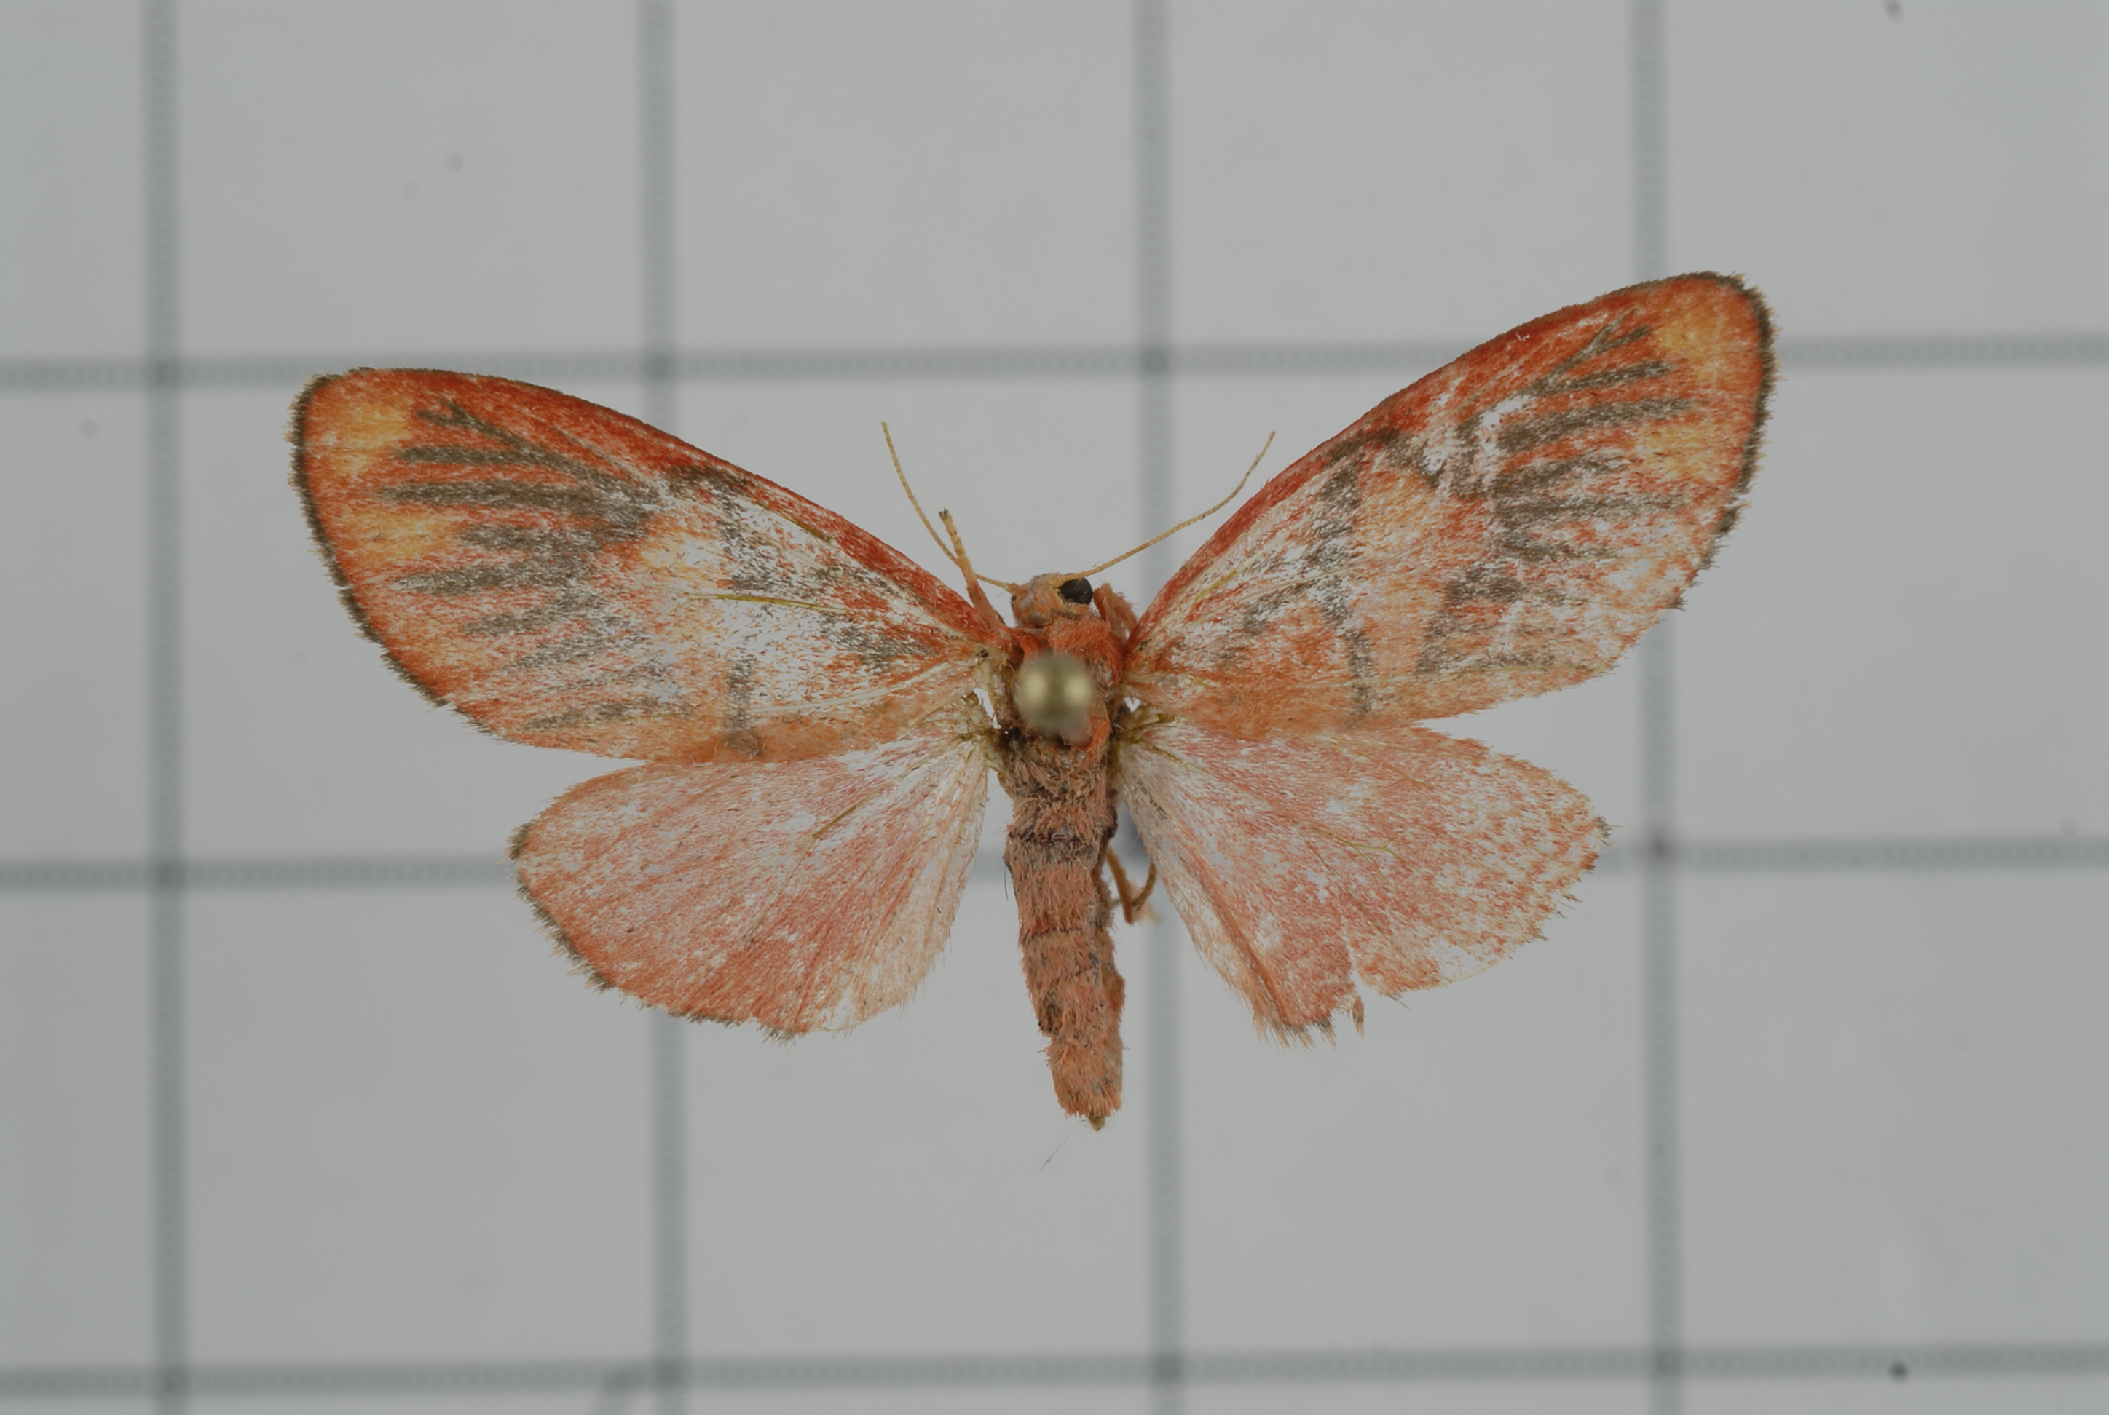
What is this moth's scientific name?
Matsumursine horishanella
